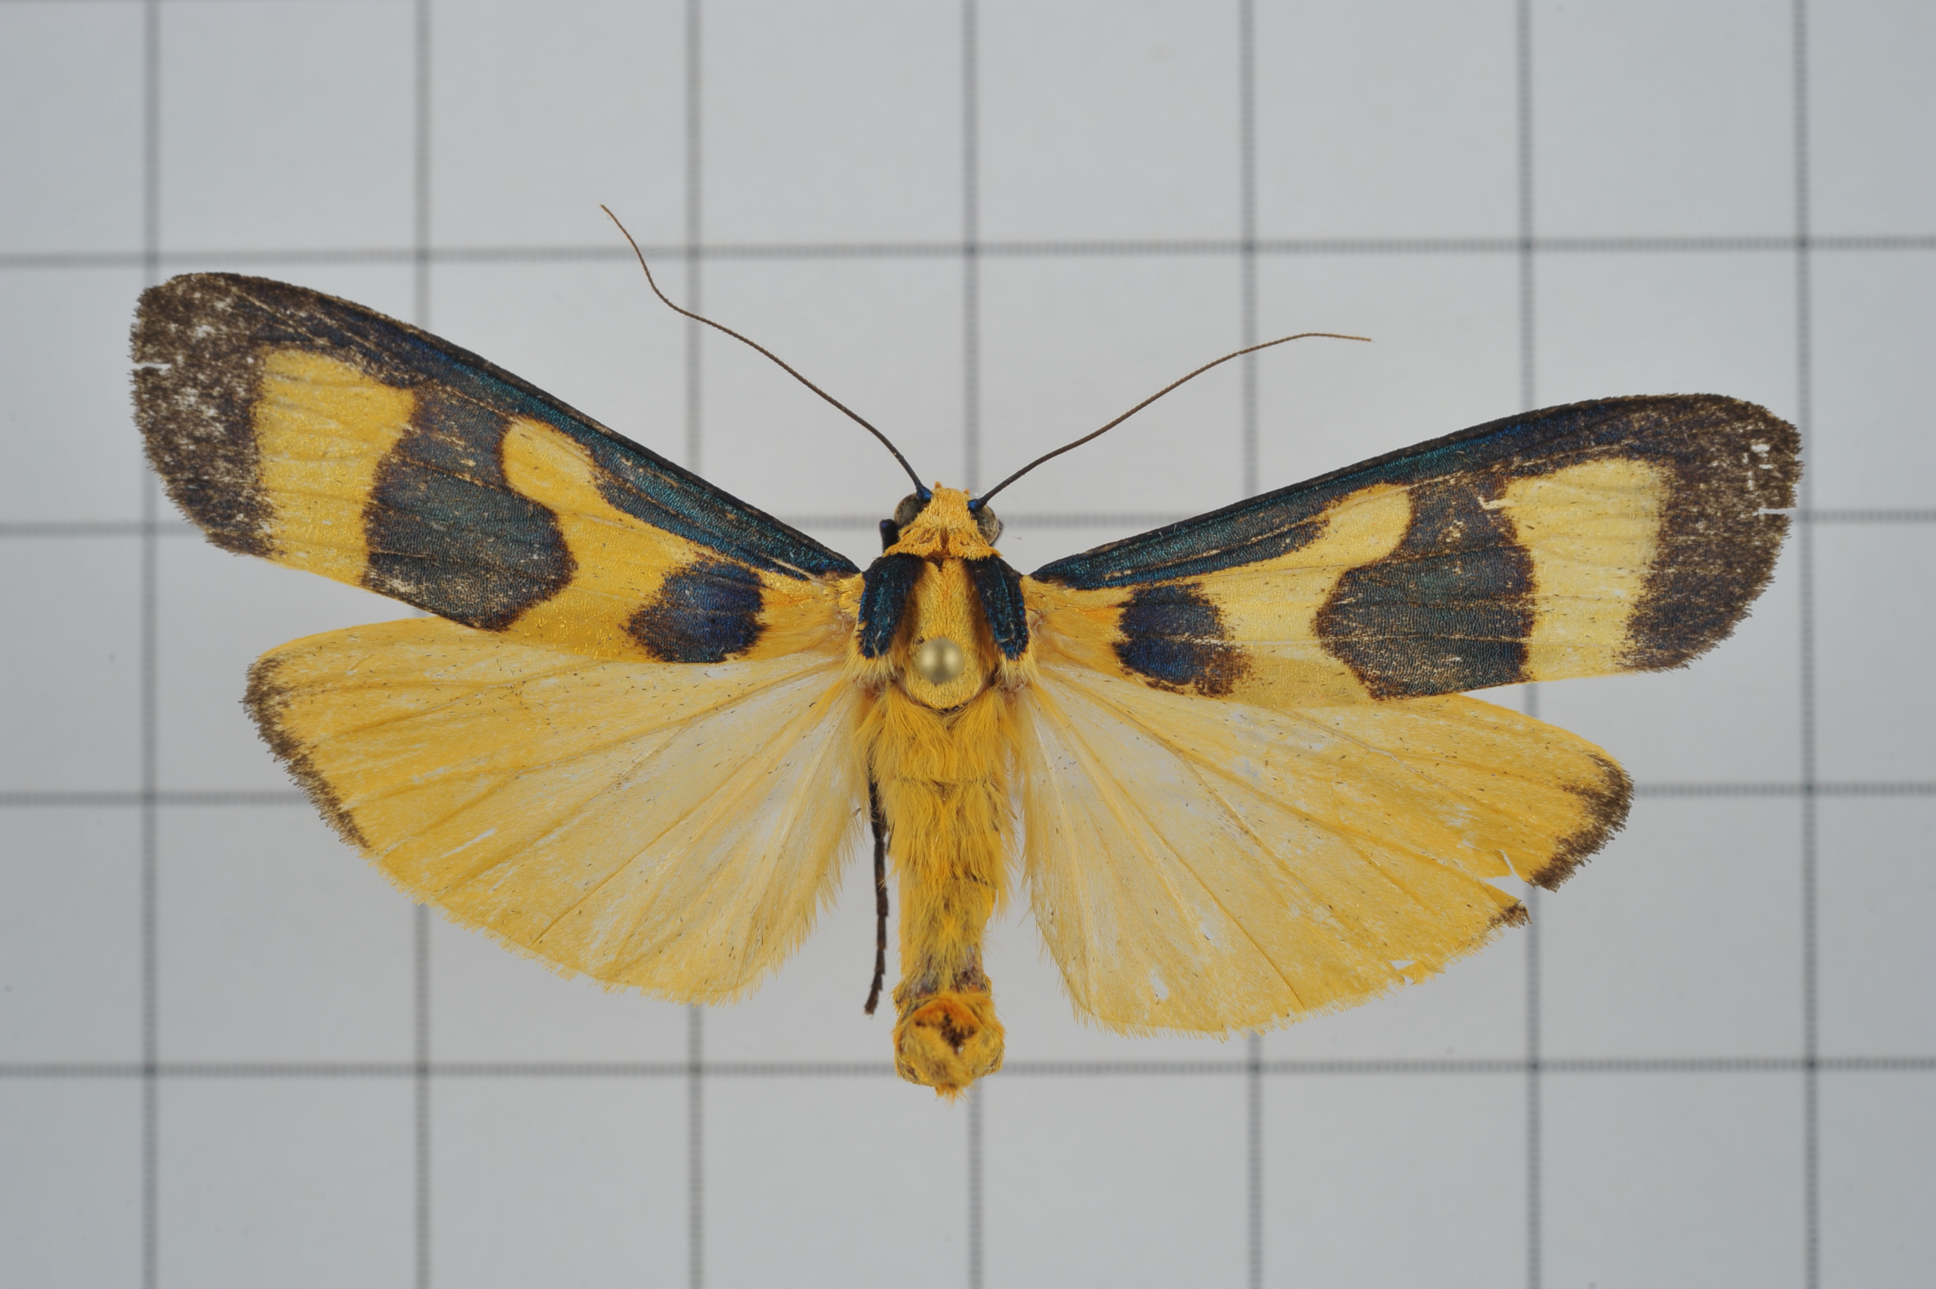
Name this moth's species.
Chrysaeglia magnifica
